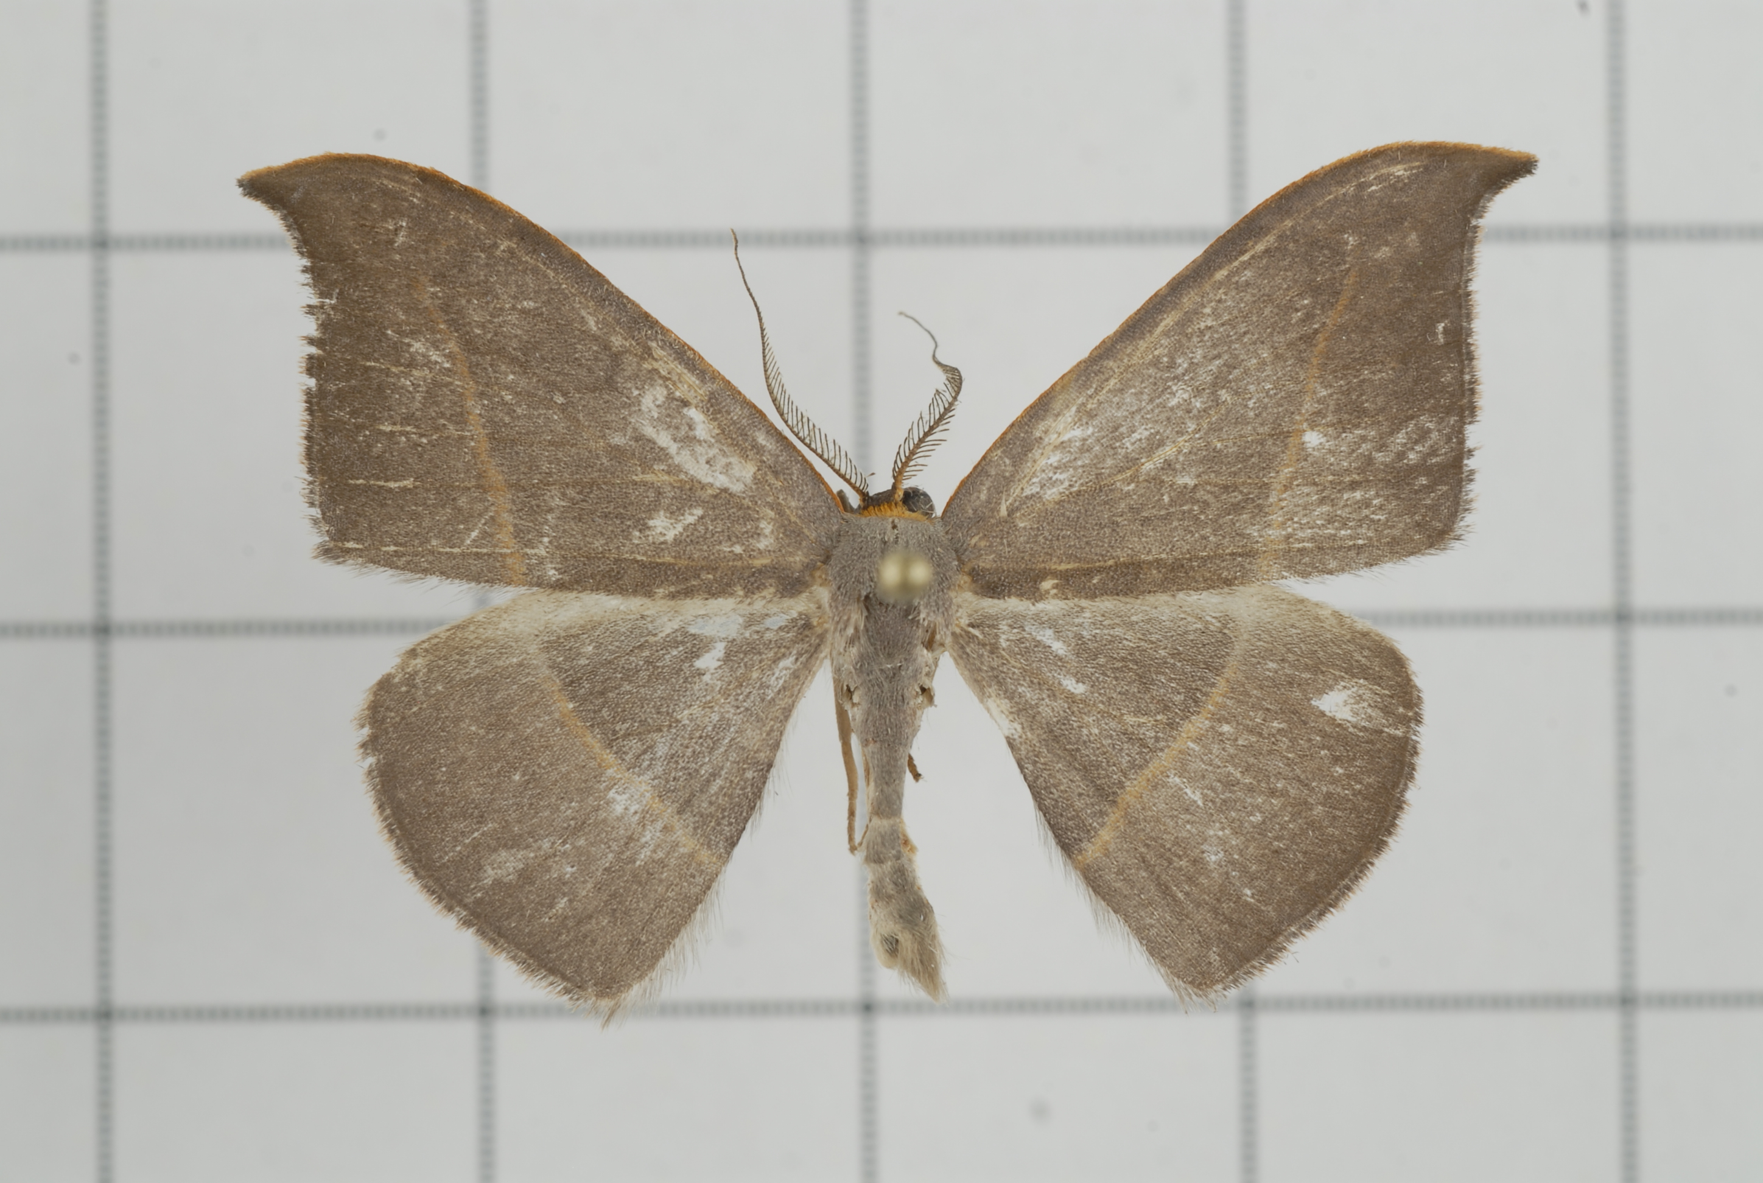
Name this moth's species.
Microblepsis violacea
